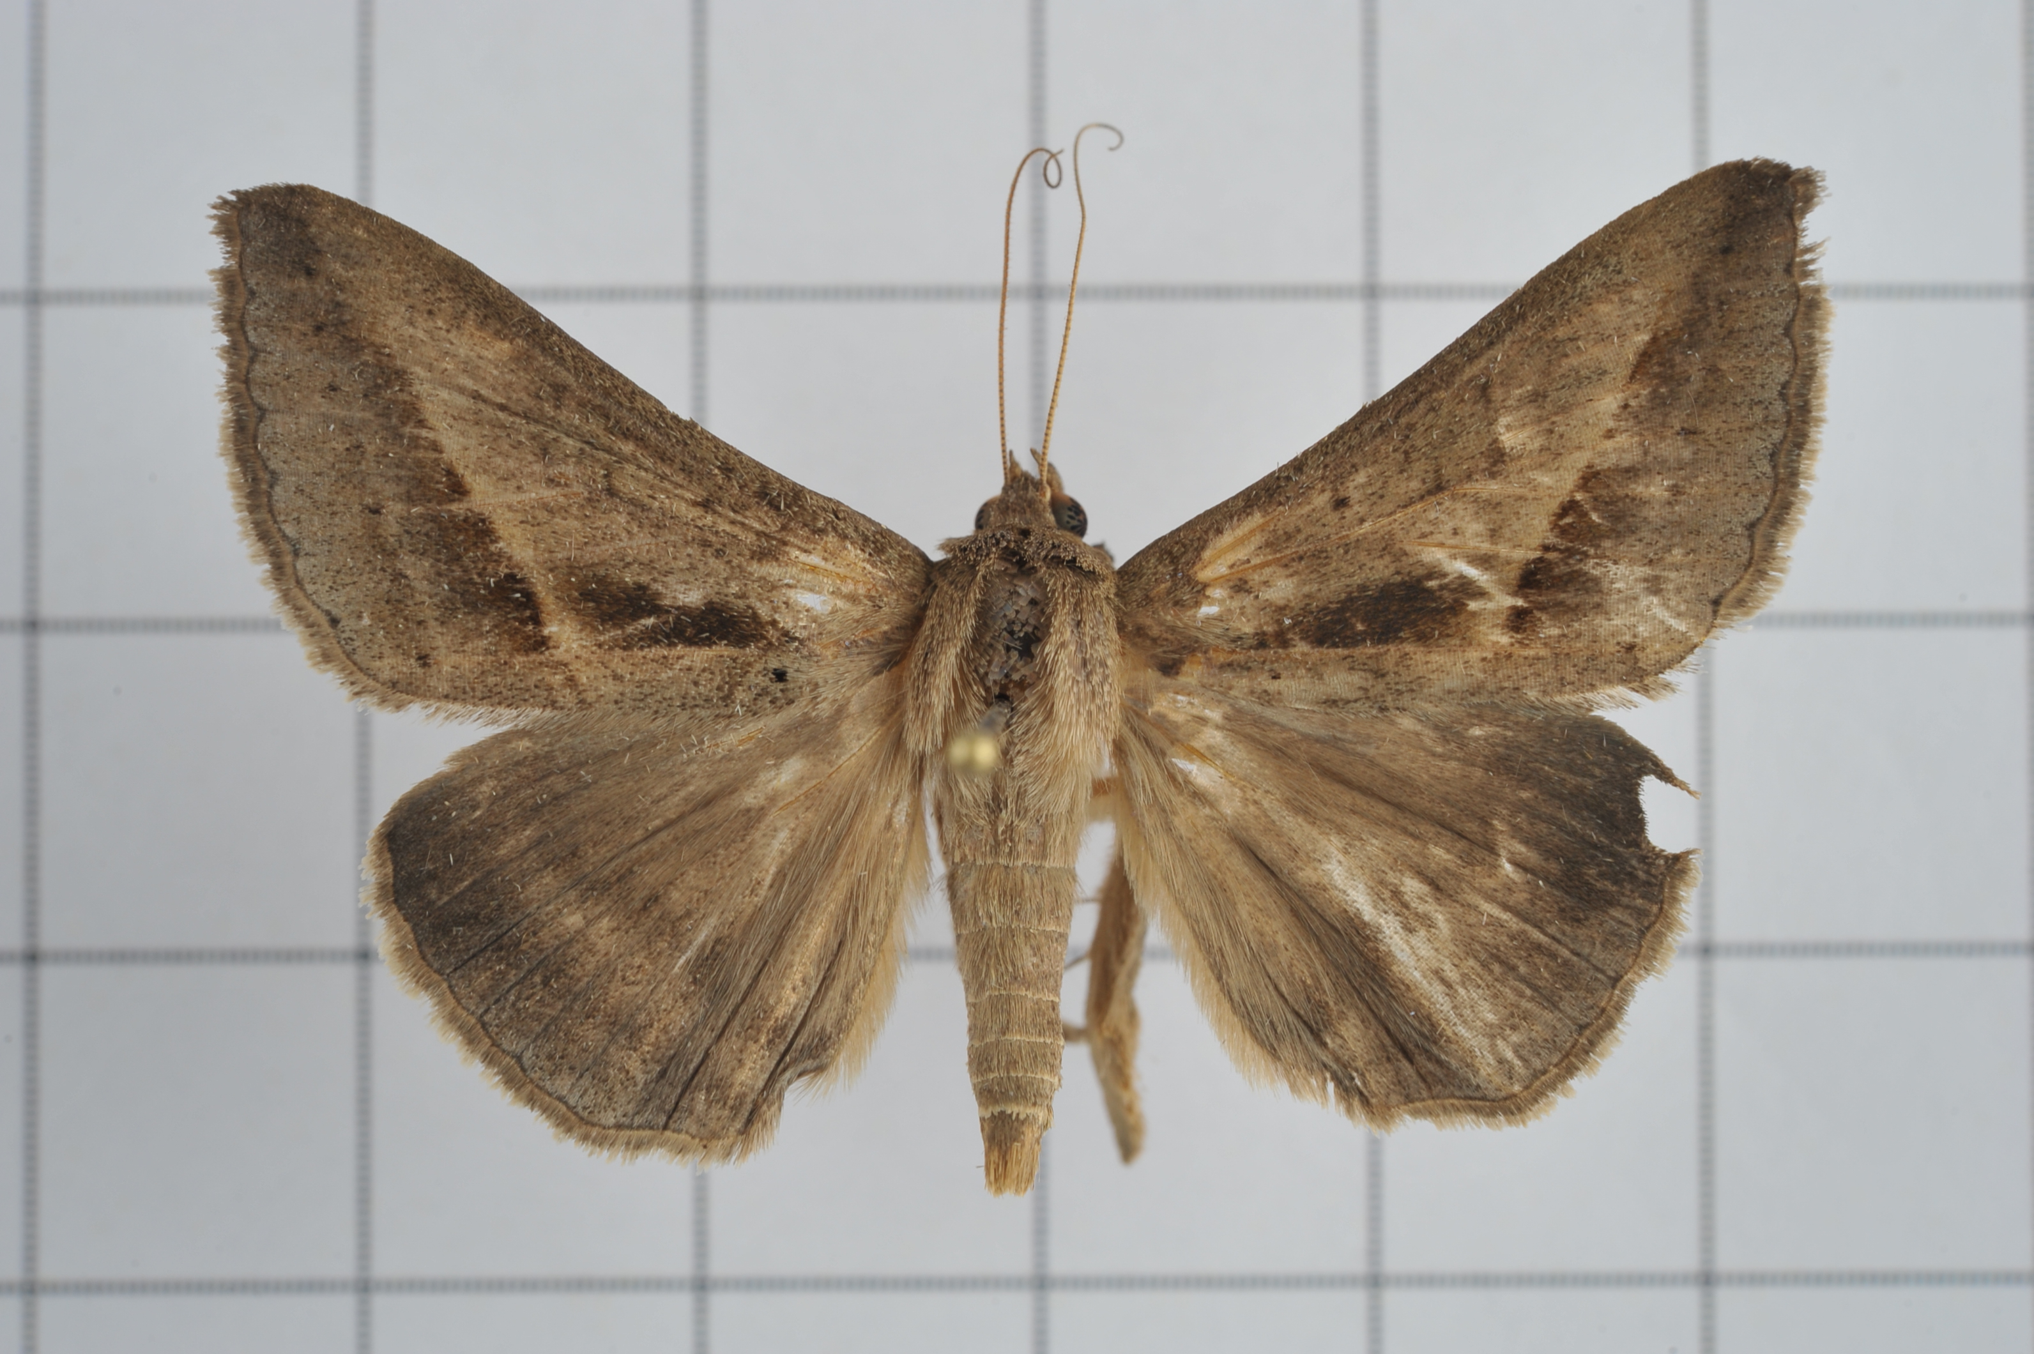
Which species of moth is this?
Mocis frugalis
